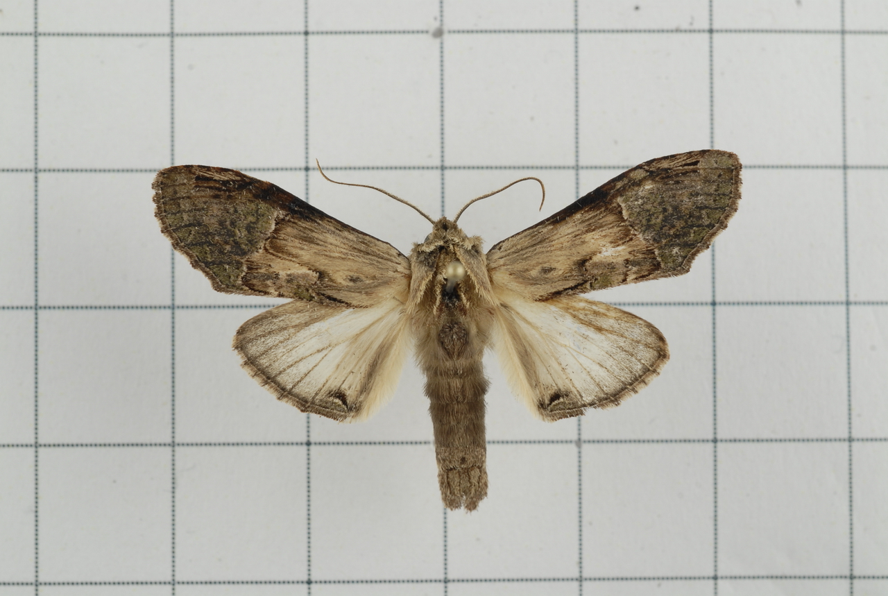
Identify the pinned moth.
Chadisra bipartita
